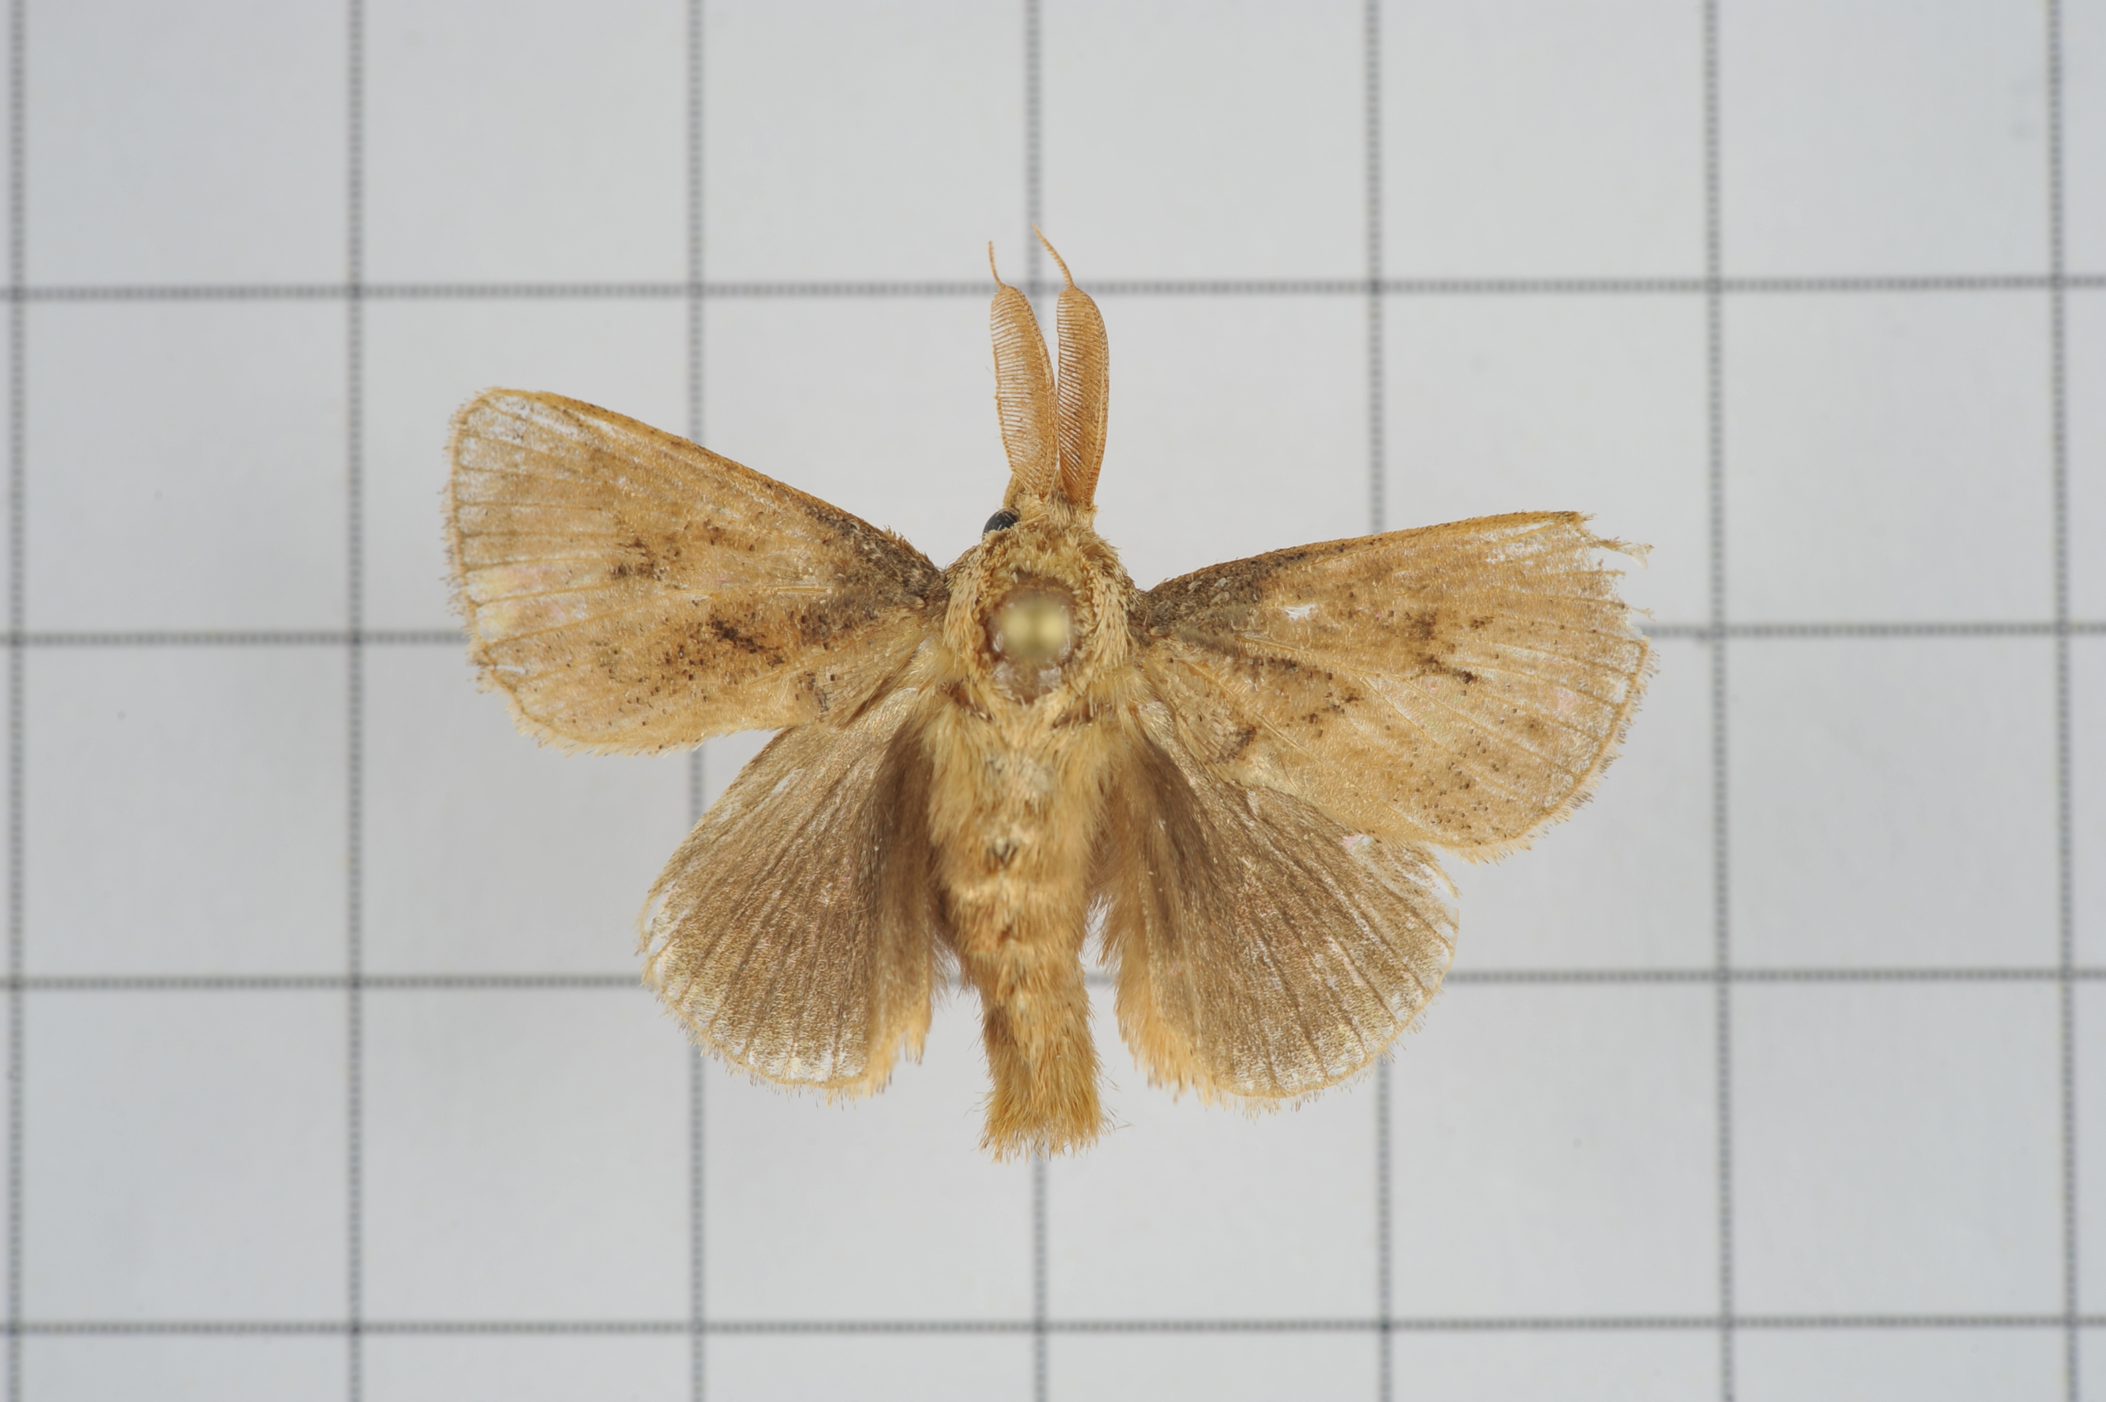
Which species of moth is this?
Susica sinensis
